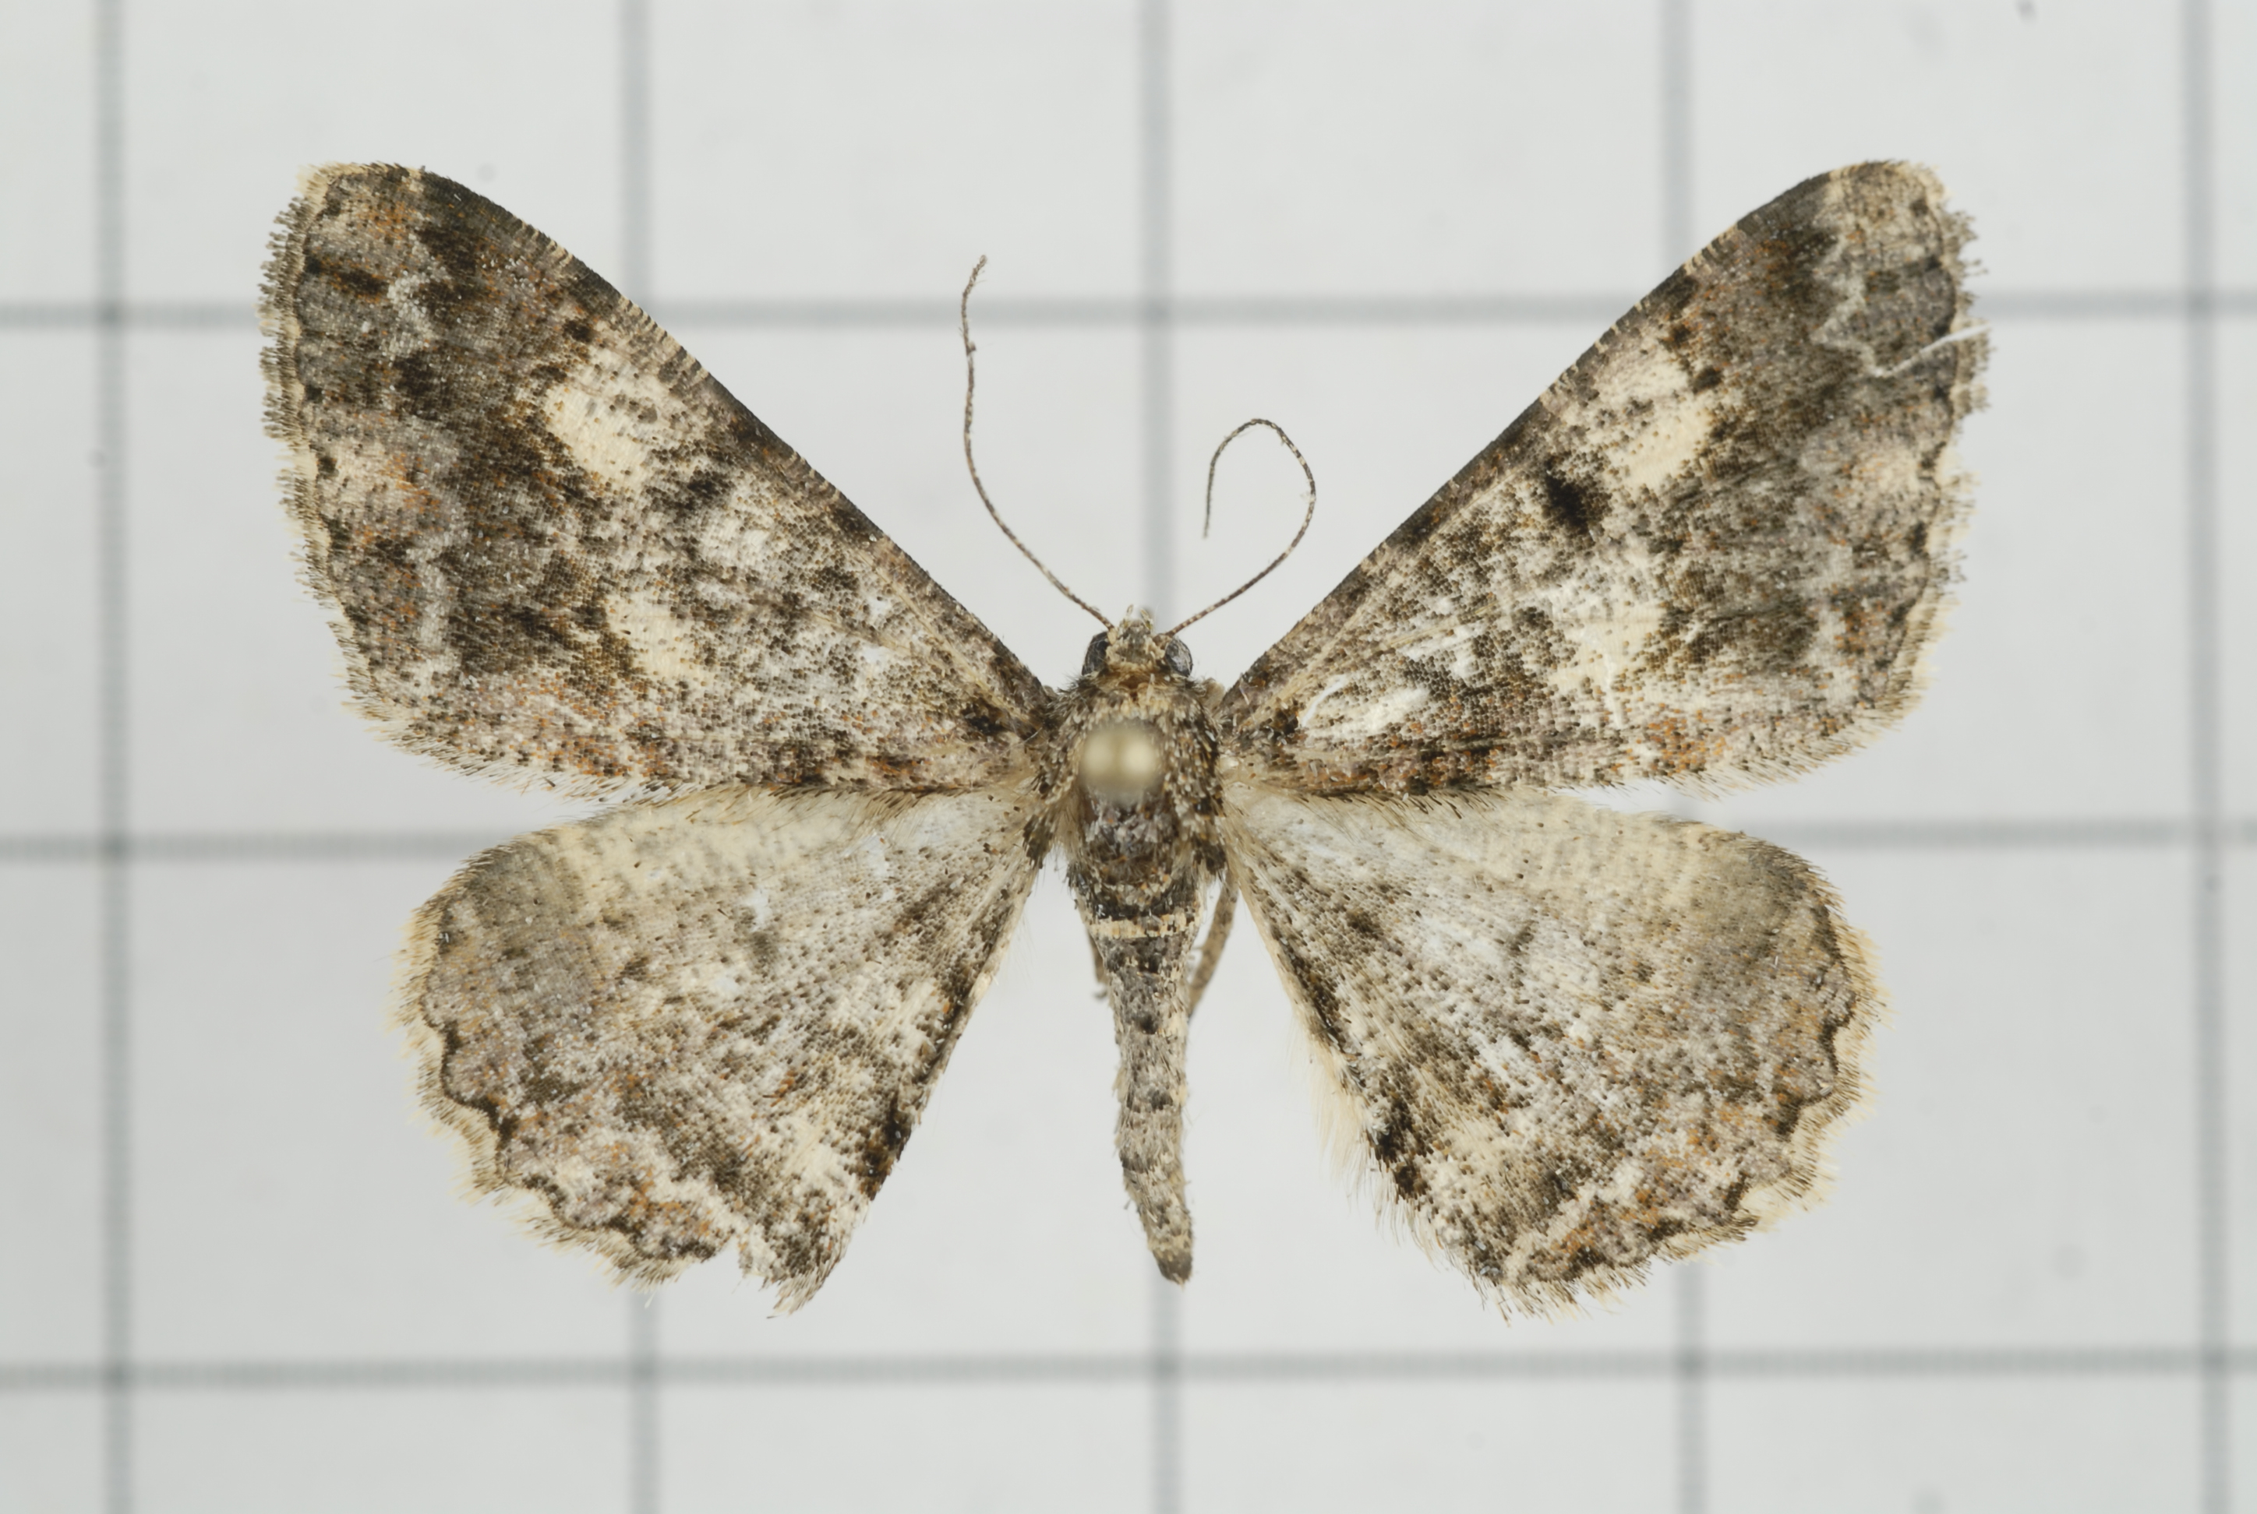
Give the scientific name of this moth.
Alcis taiwanovariegata
